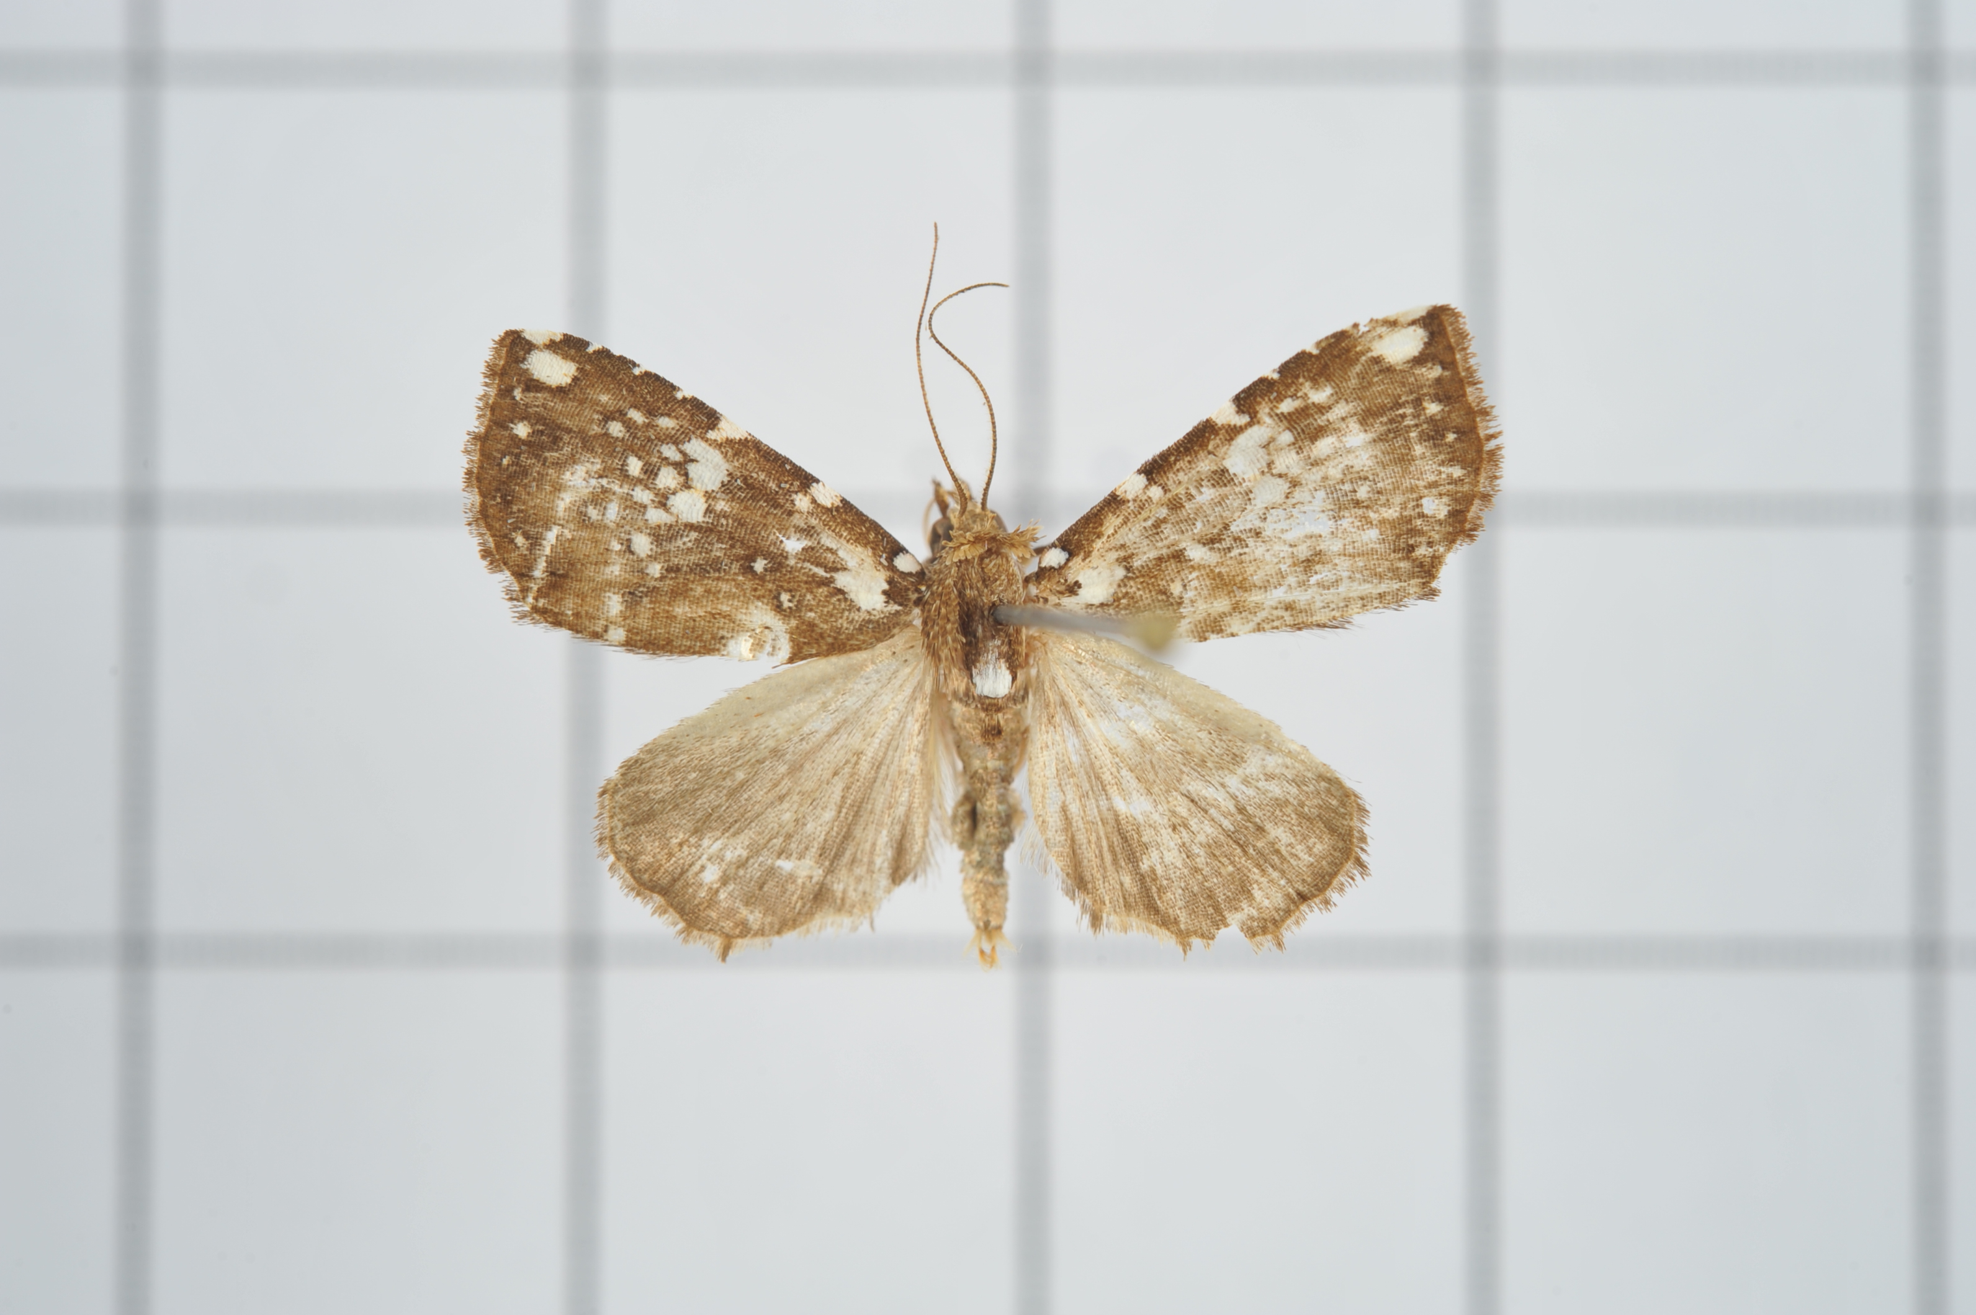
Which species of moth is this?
Rivula niveipuncta
